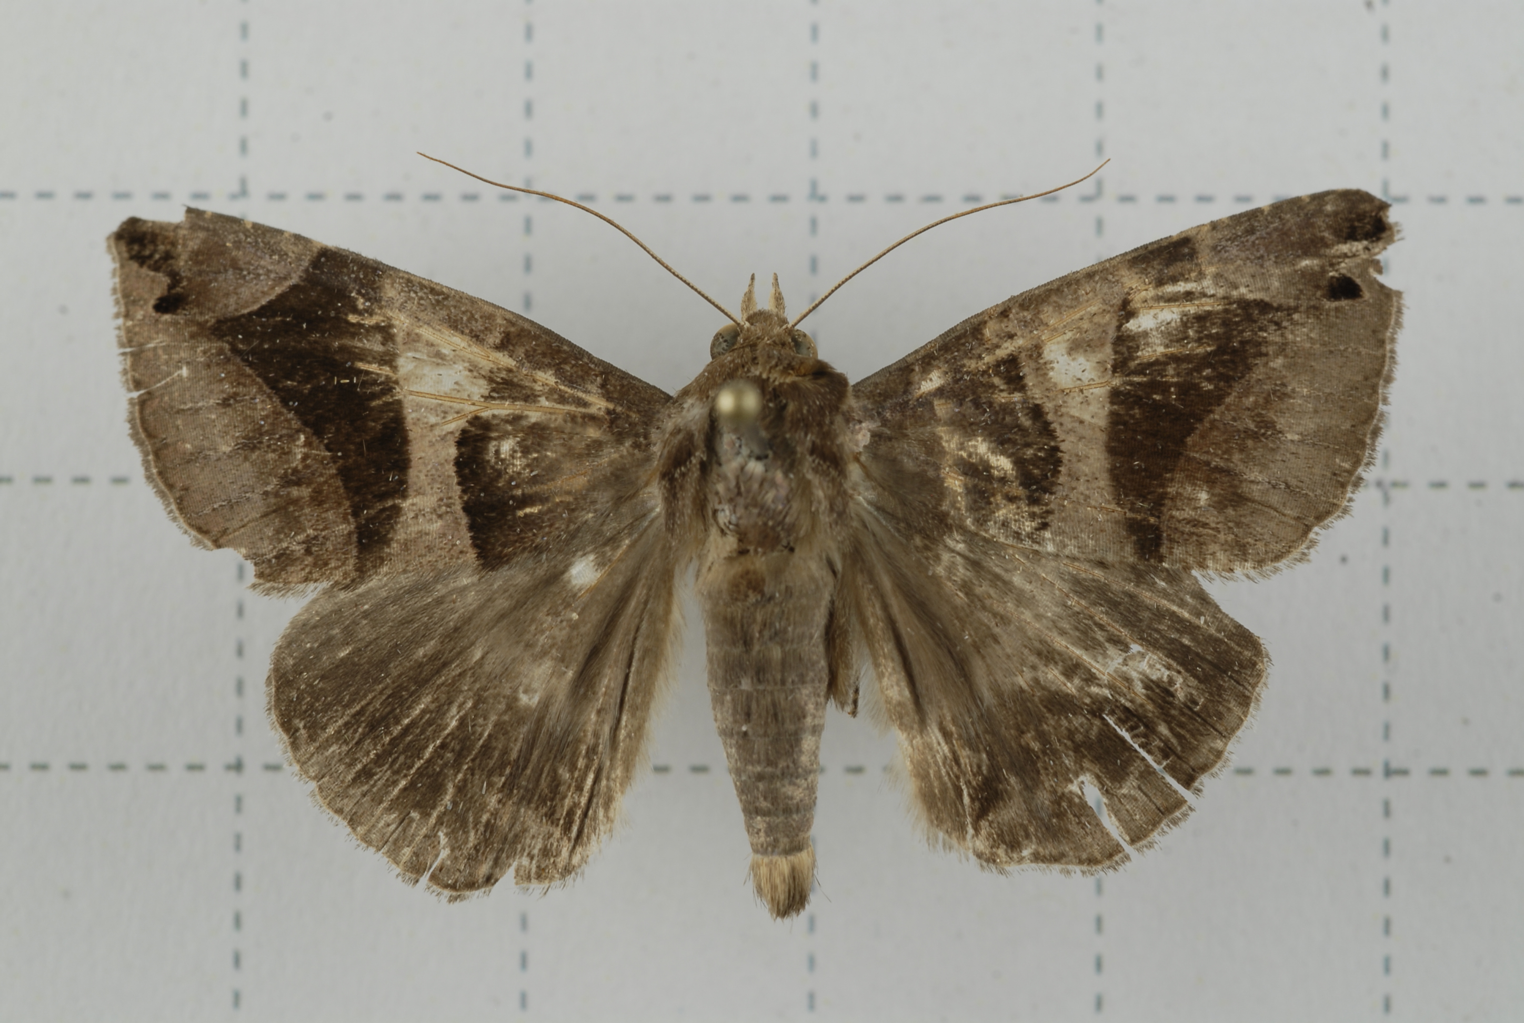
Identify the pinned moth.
Bastilla arcuata
